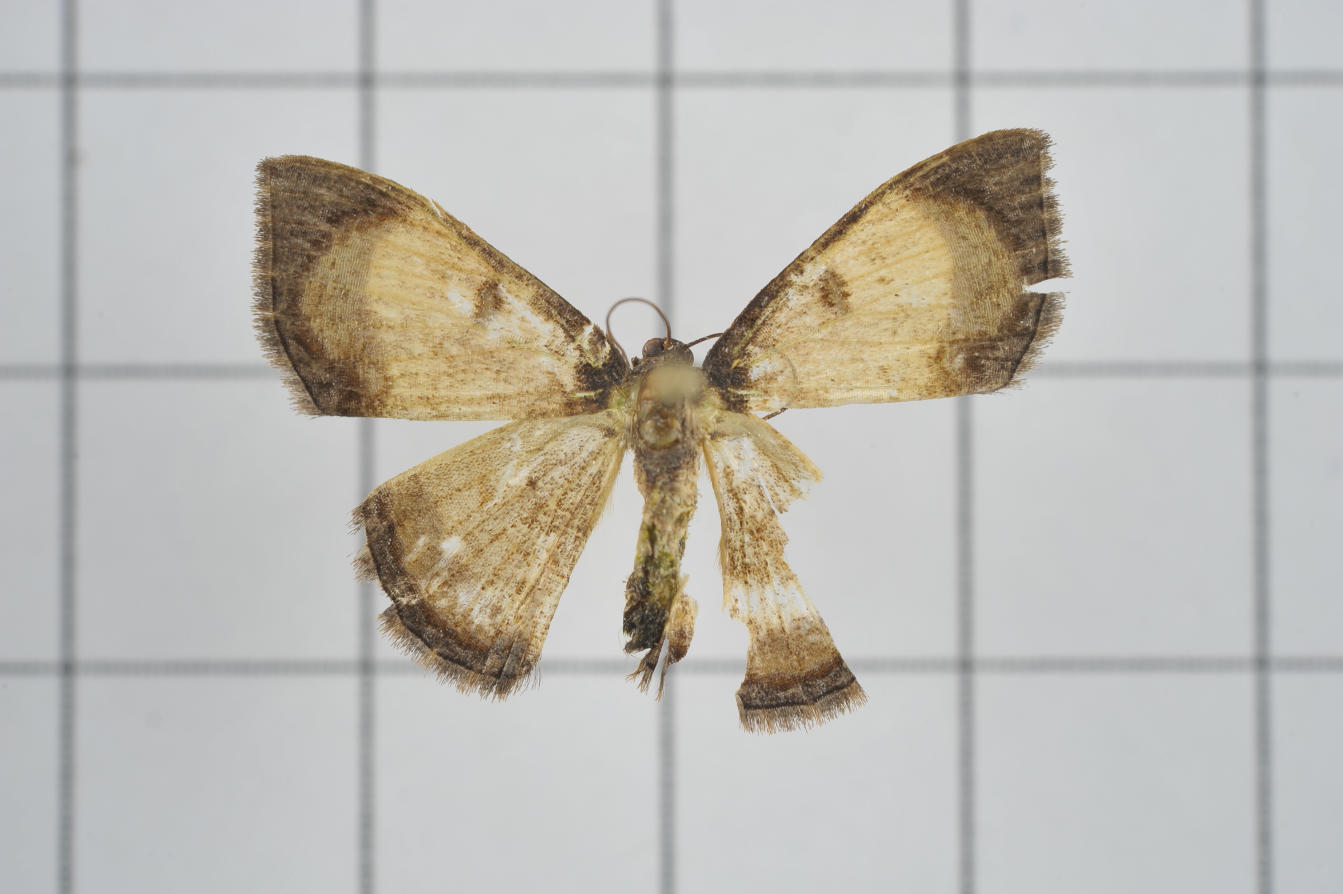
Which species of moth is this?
Hydatocapnia gemina
